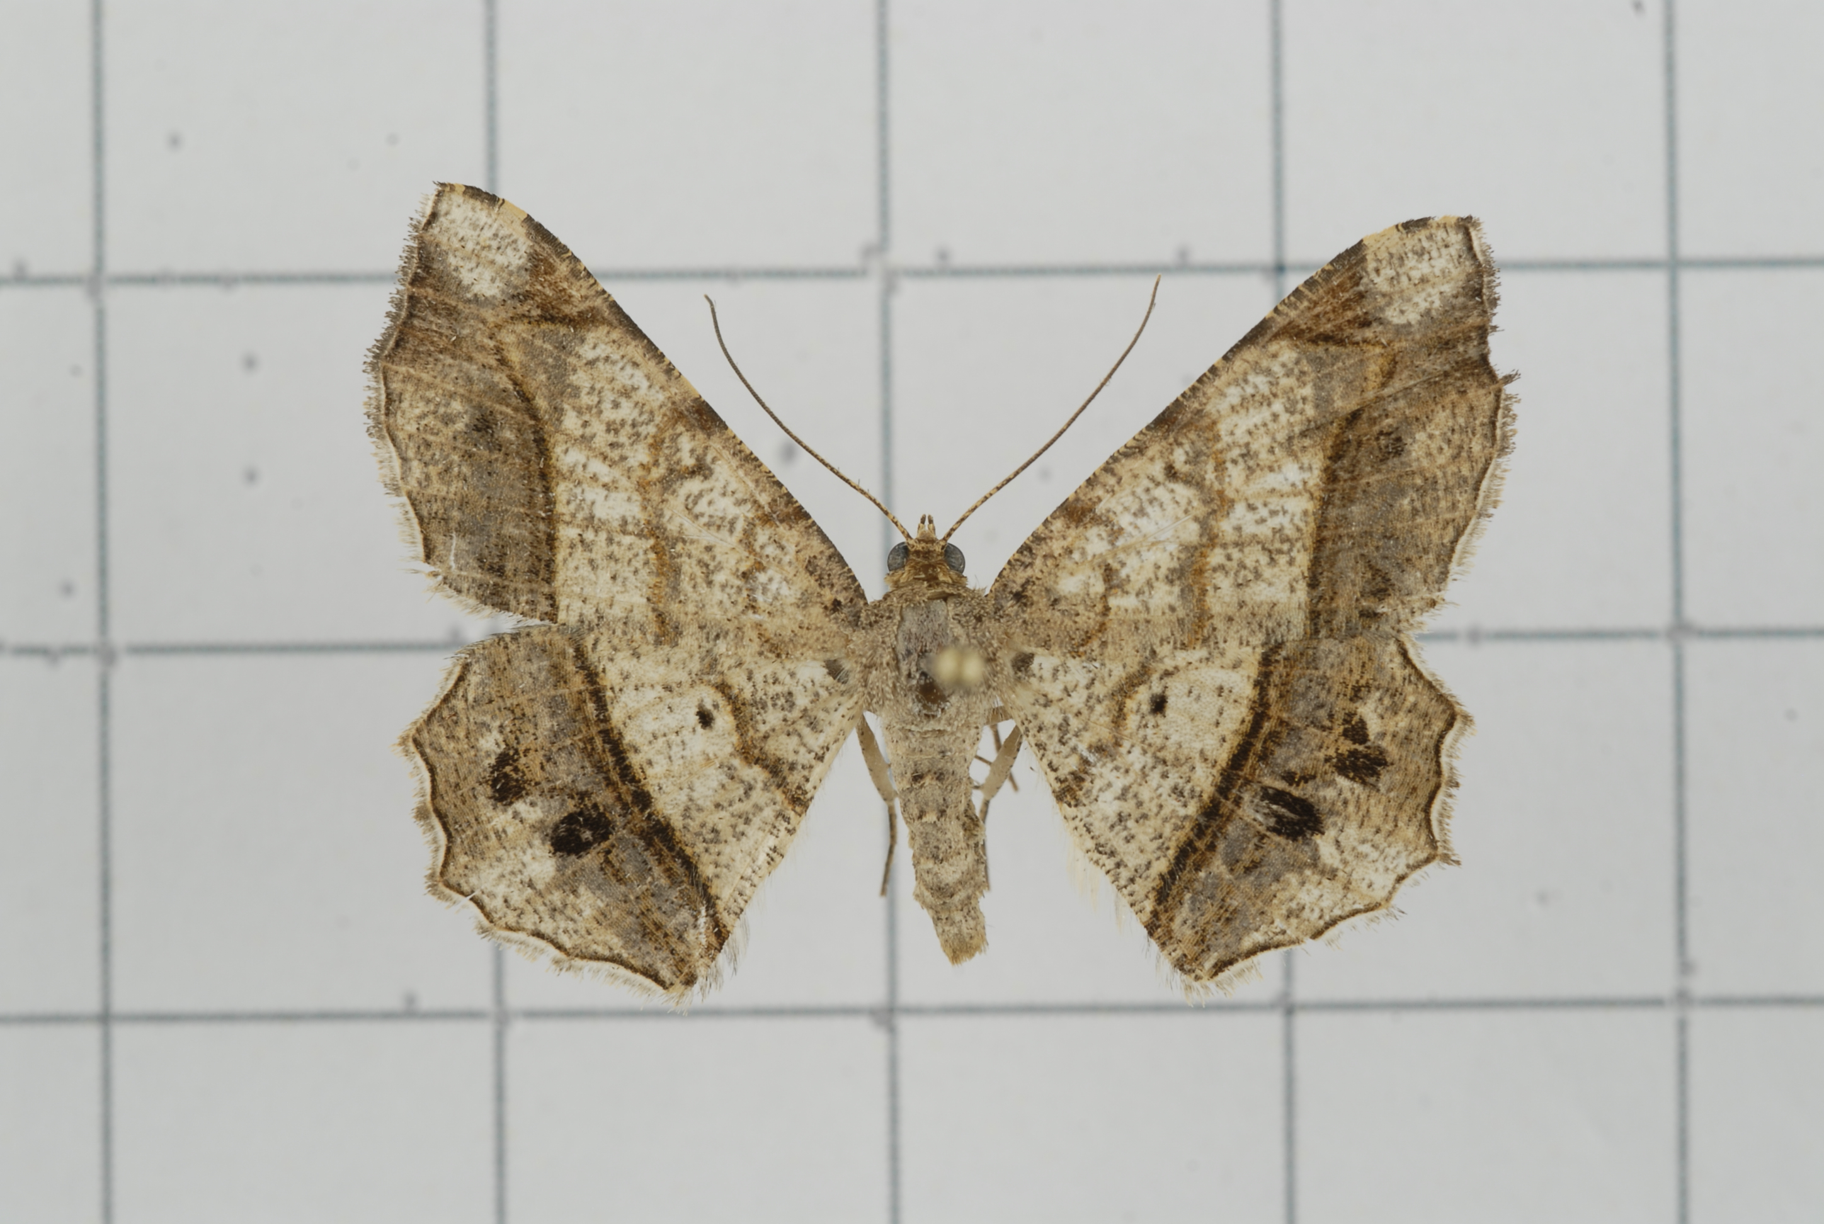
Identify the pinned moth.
Chiasmia intermediaria
